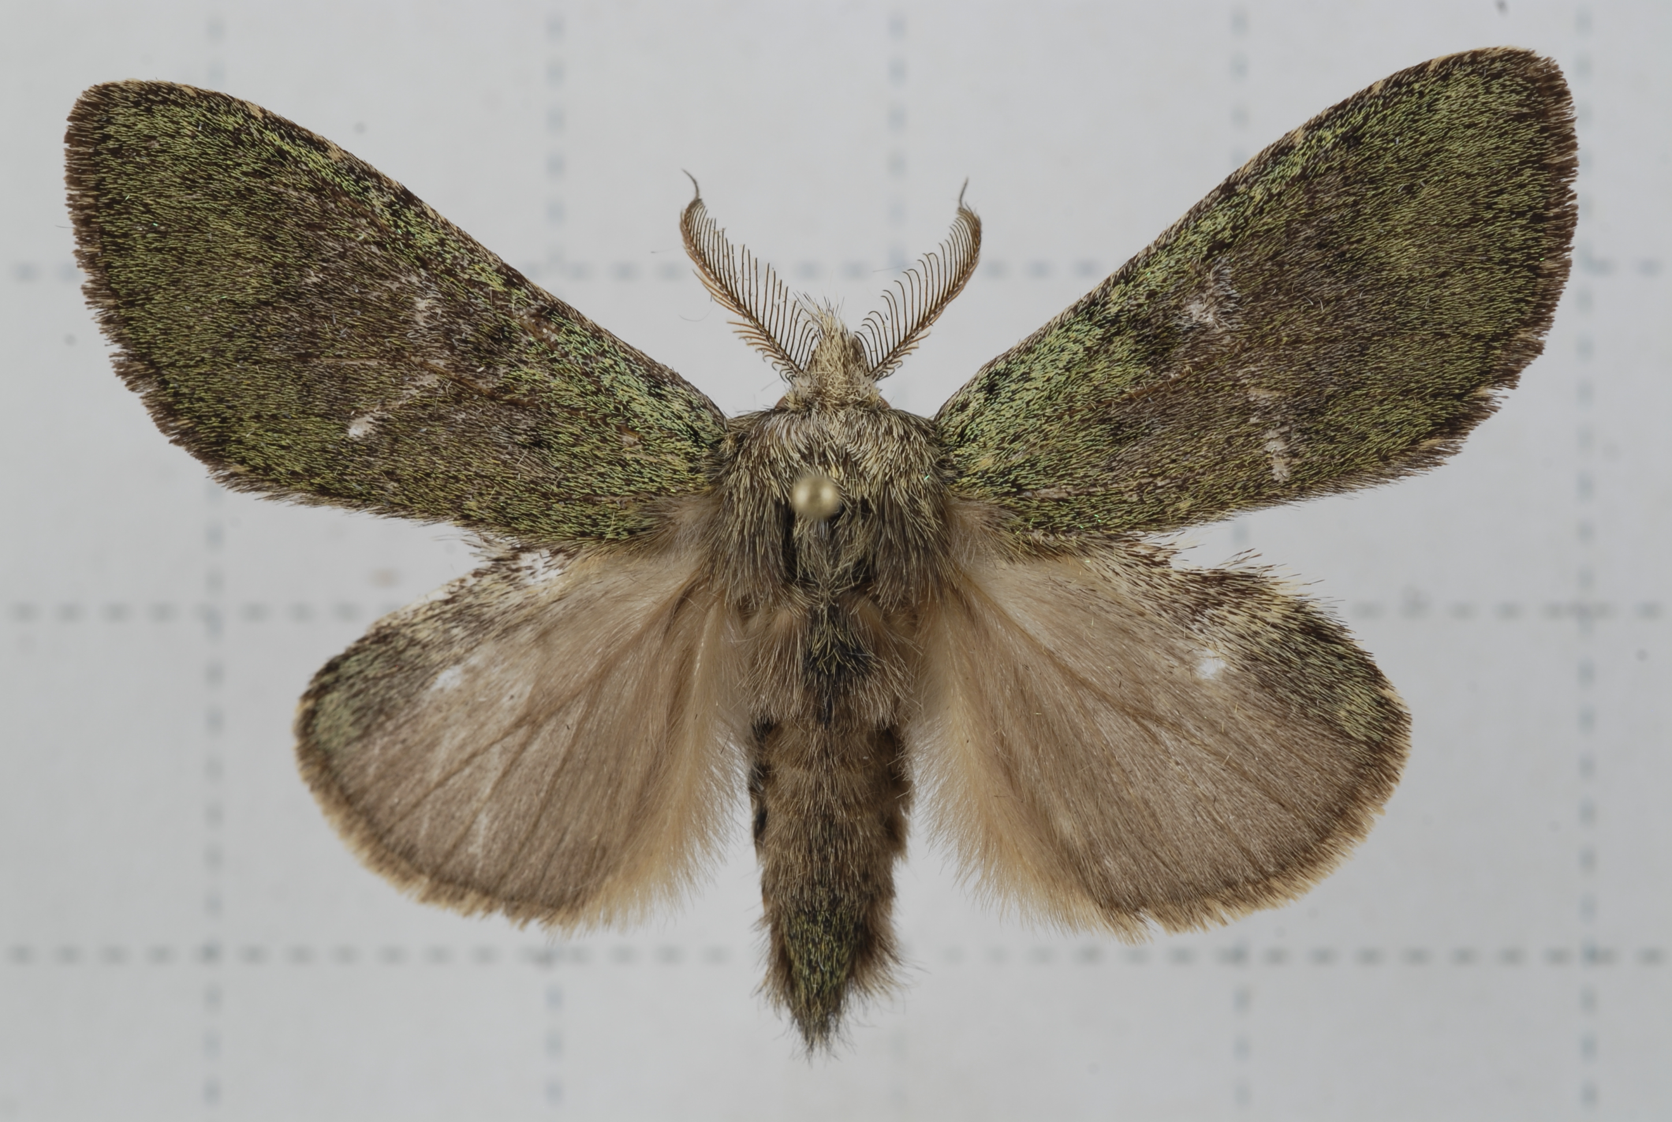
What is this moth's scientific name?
Syntypistis viridipicta
